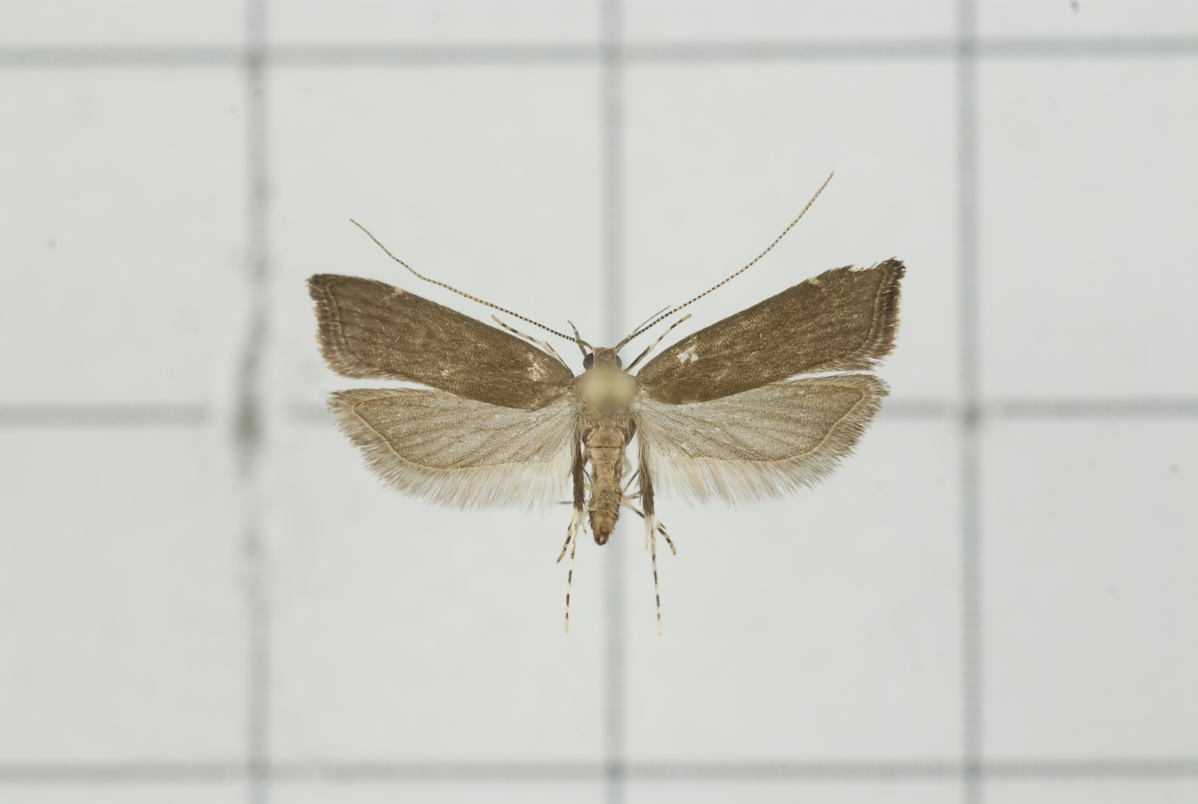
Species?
Torodora sciadosa
